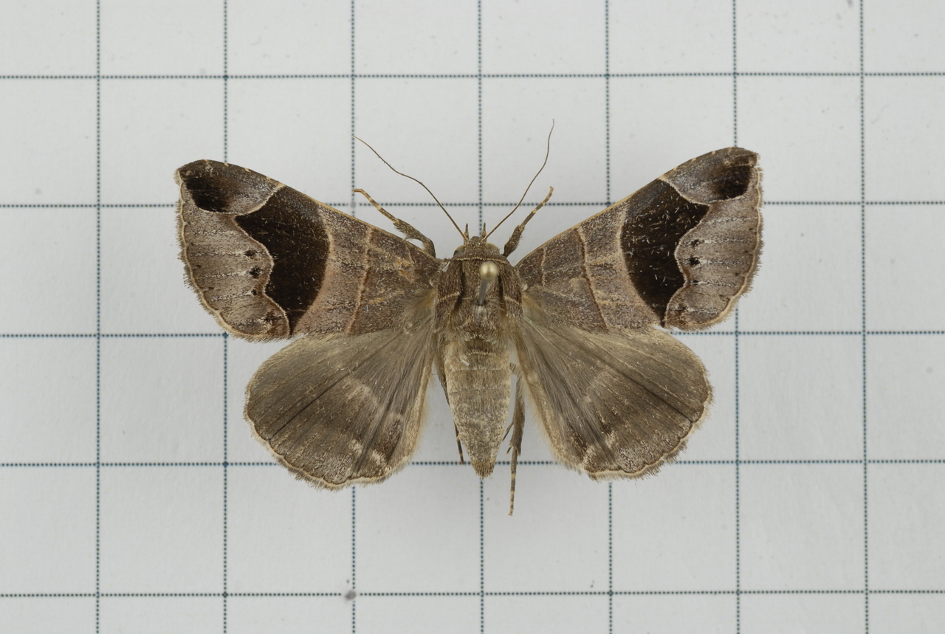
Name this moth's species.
Bastilla joviana joviana
